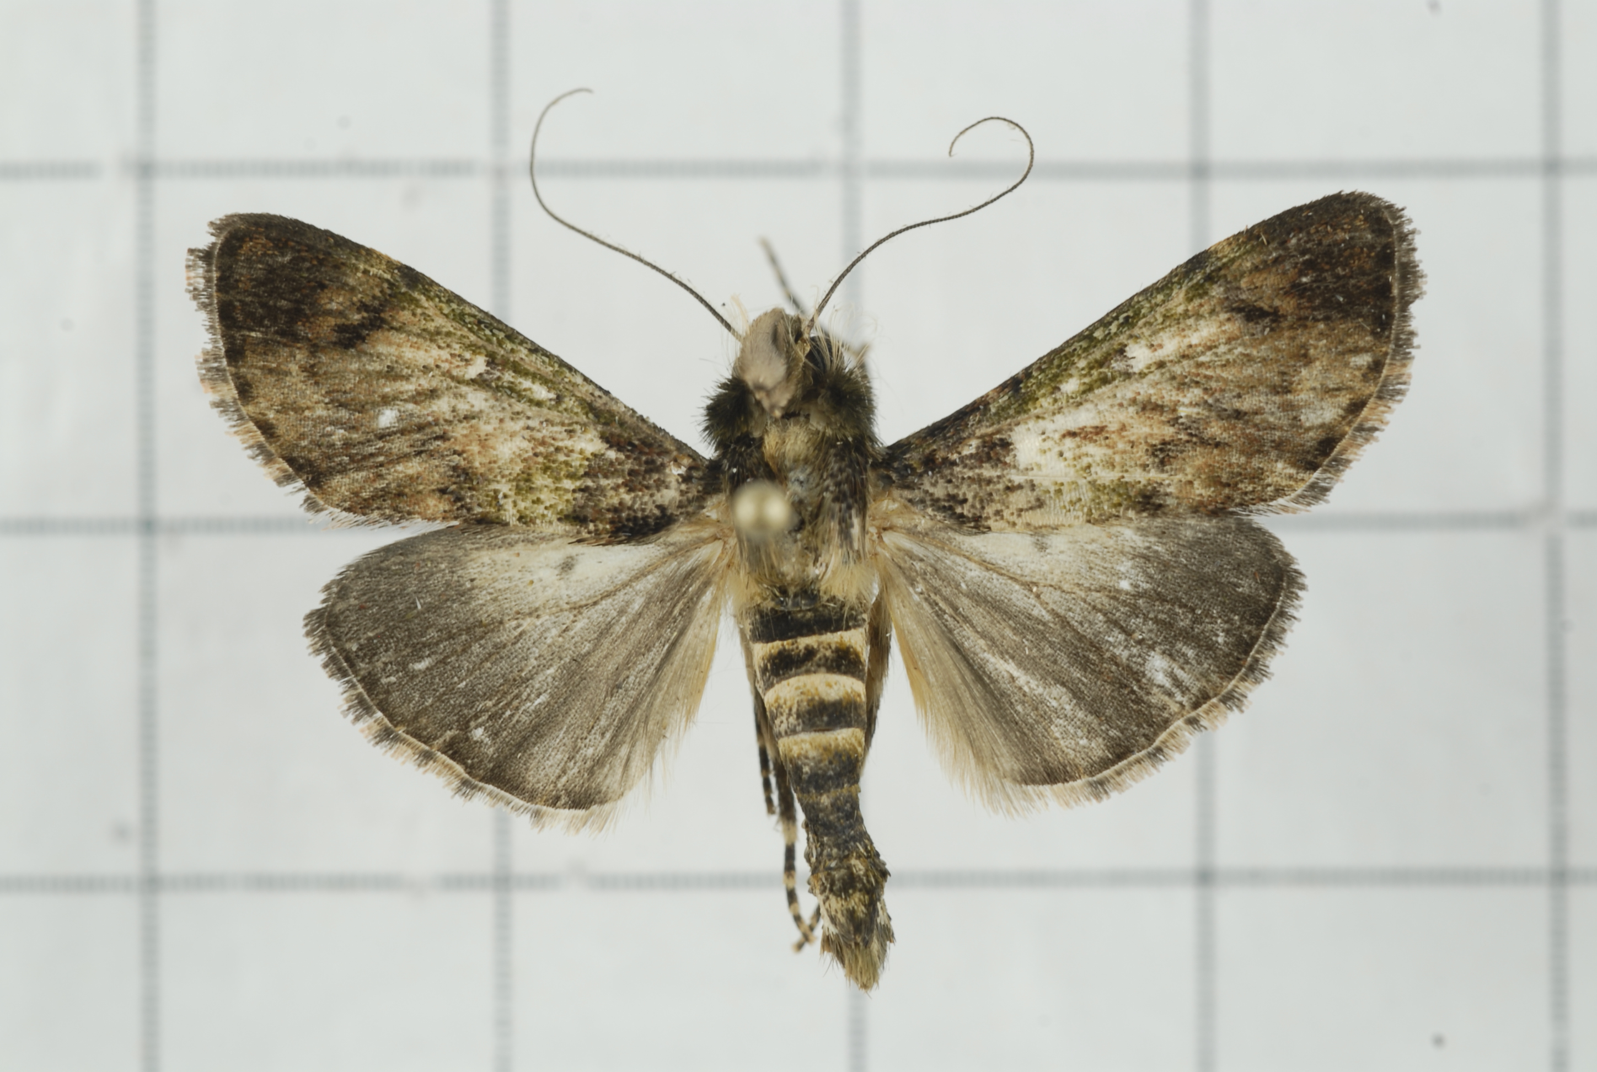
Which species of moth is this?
Teliphasa nubilosa
